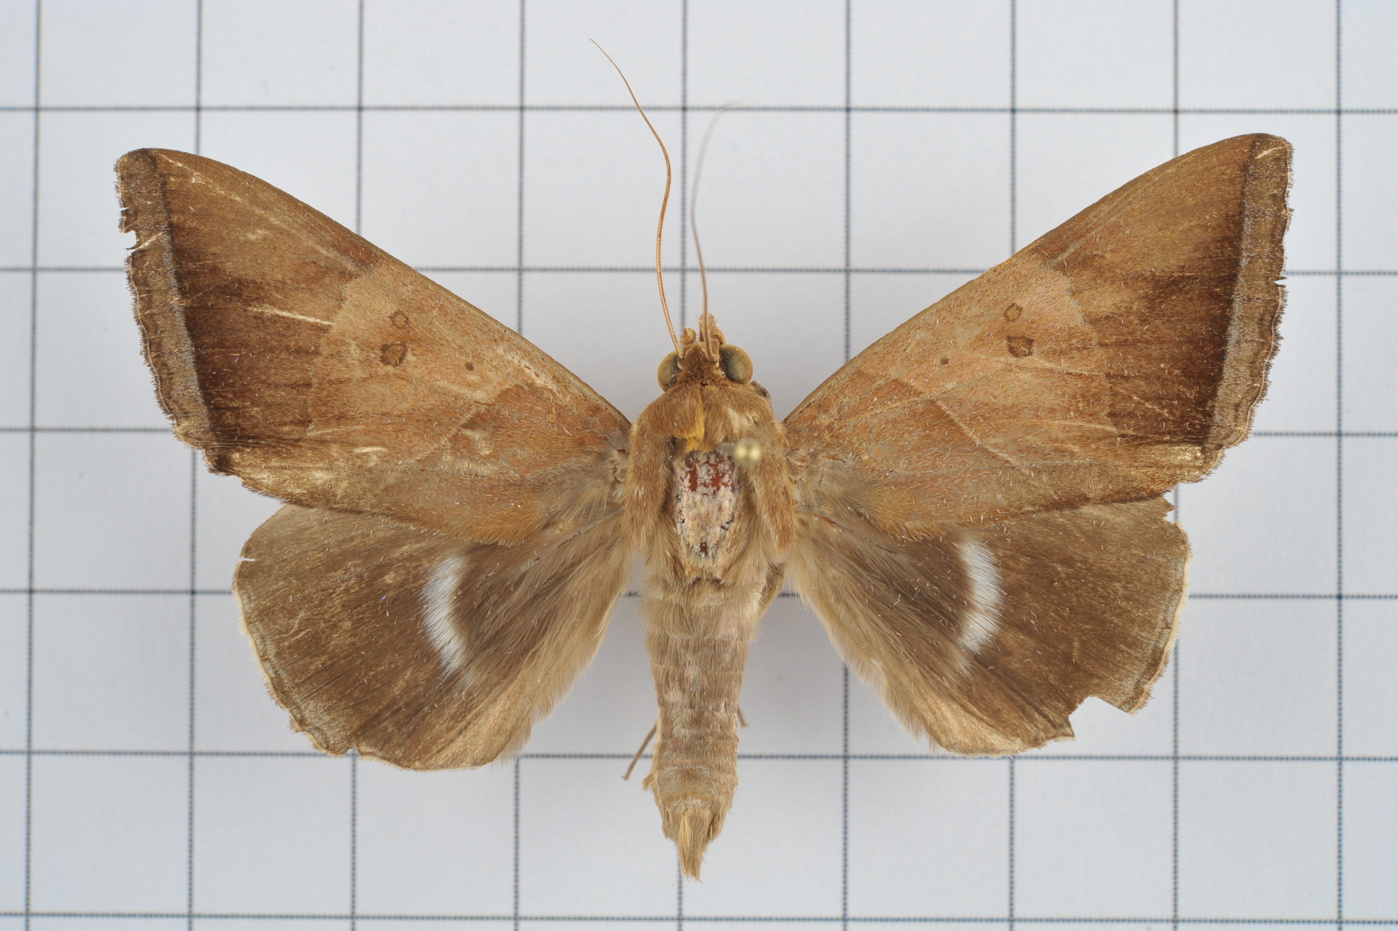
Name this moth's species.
Artena dotata
